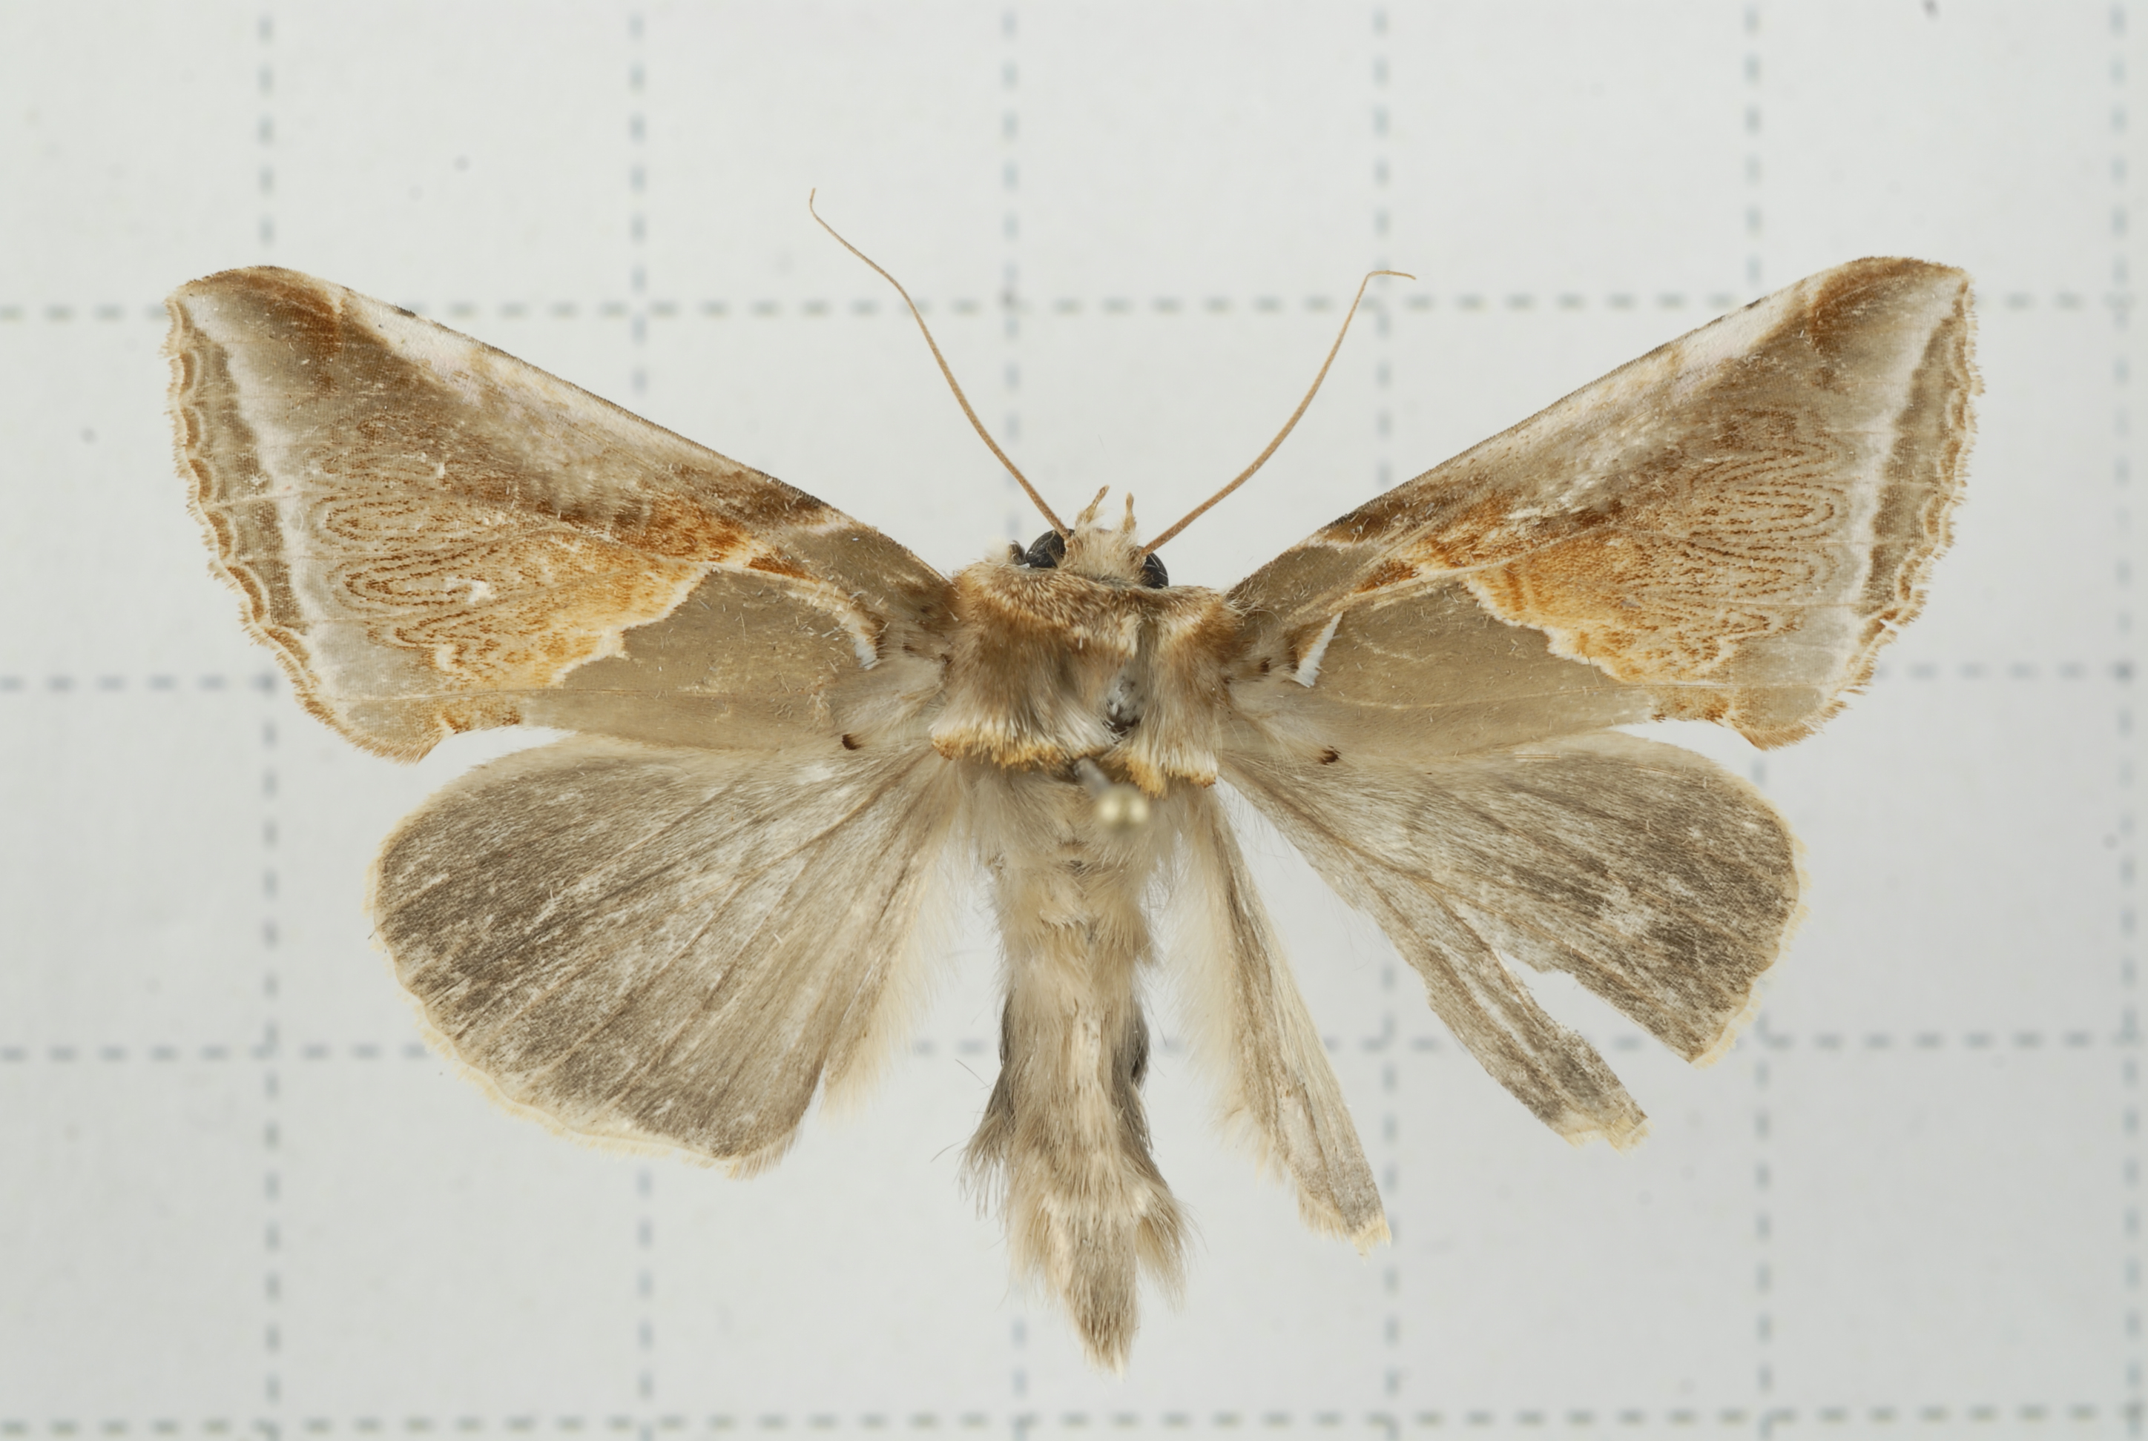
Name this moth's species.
Habrosyne indica formosana
